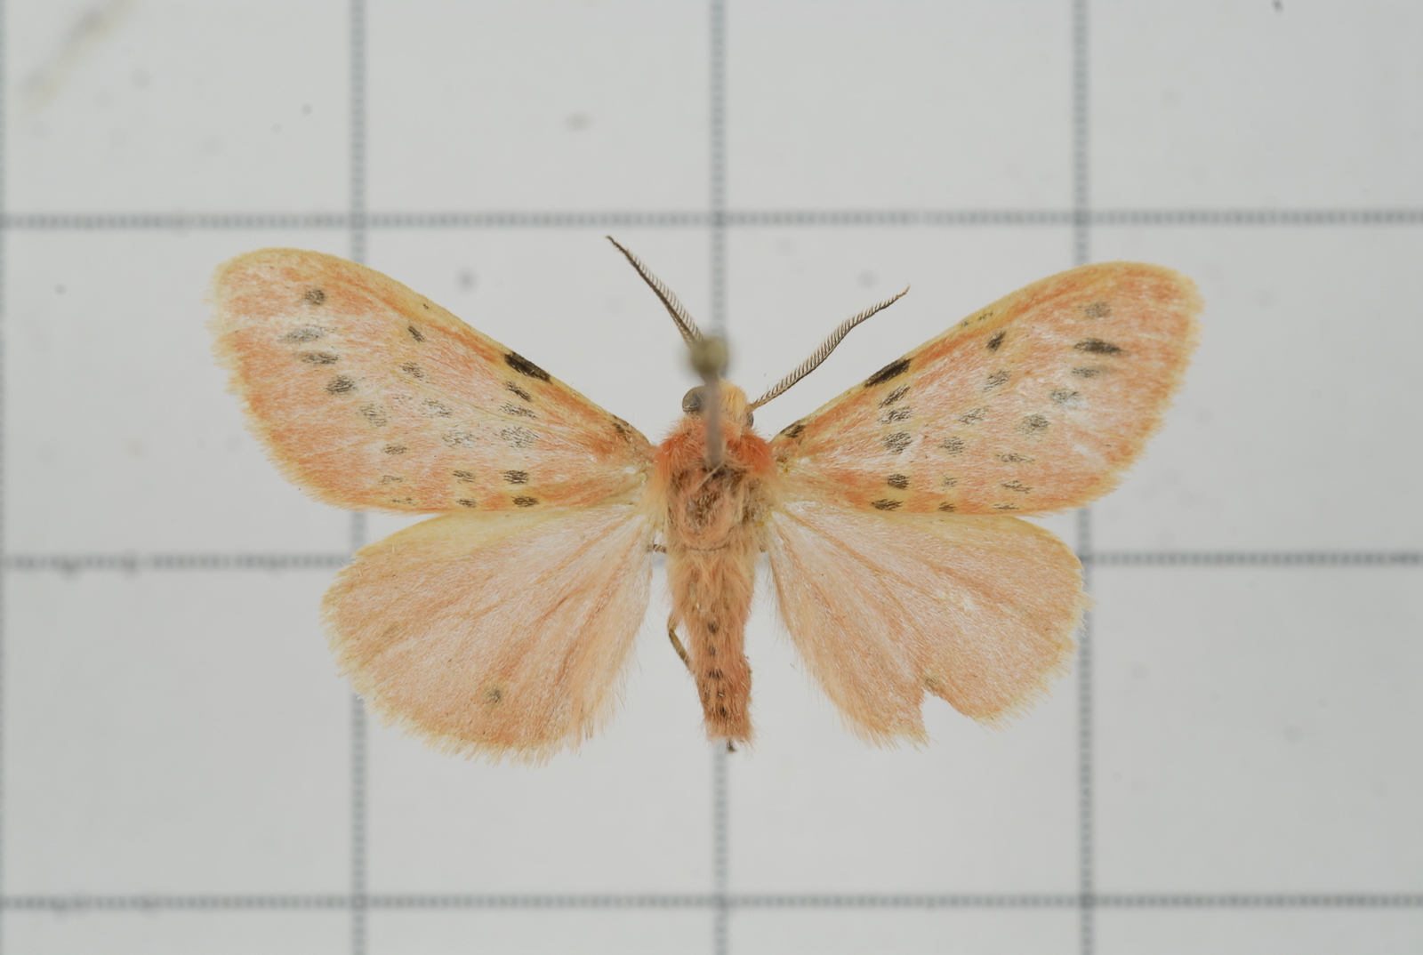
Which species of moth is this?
Lemyra alikangensis
